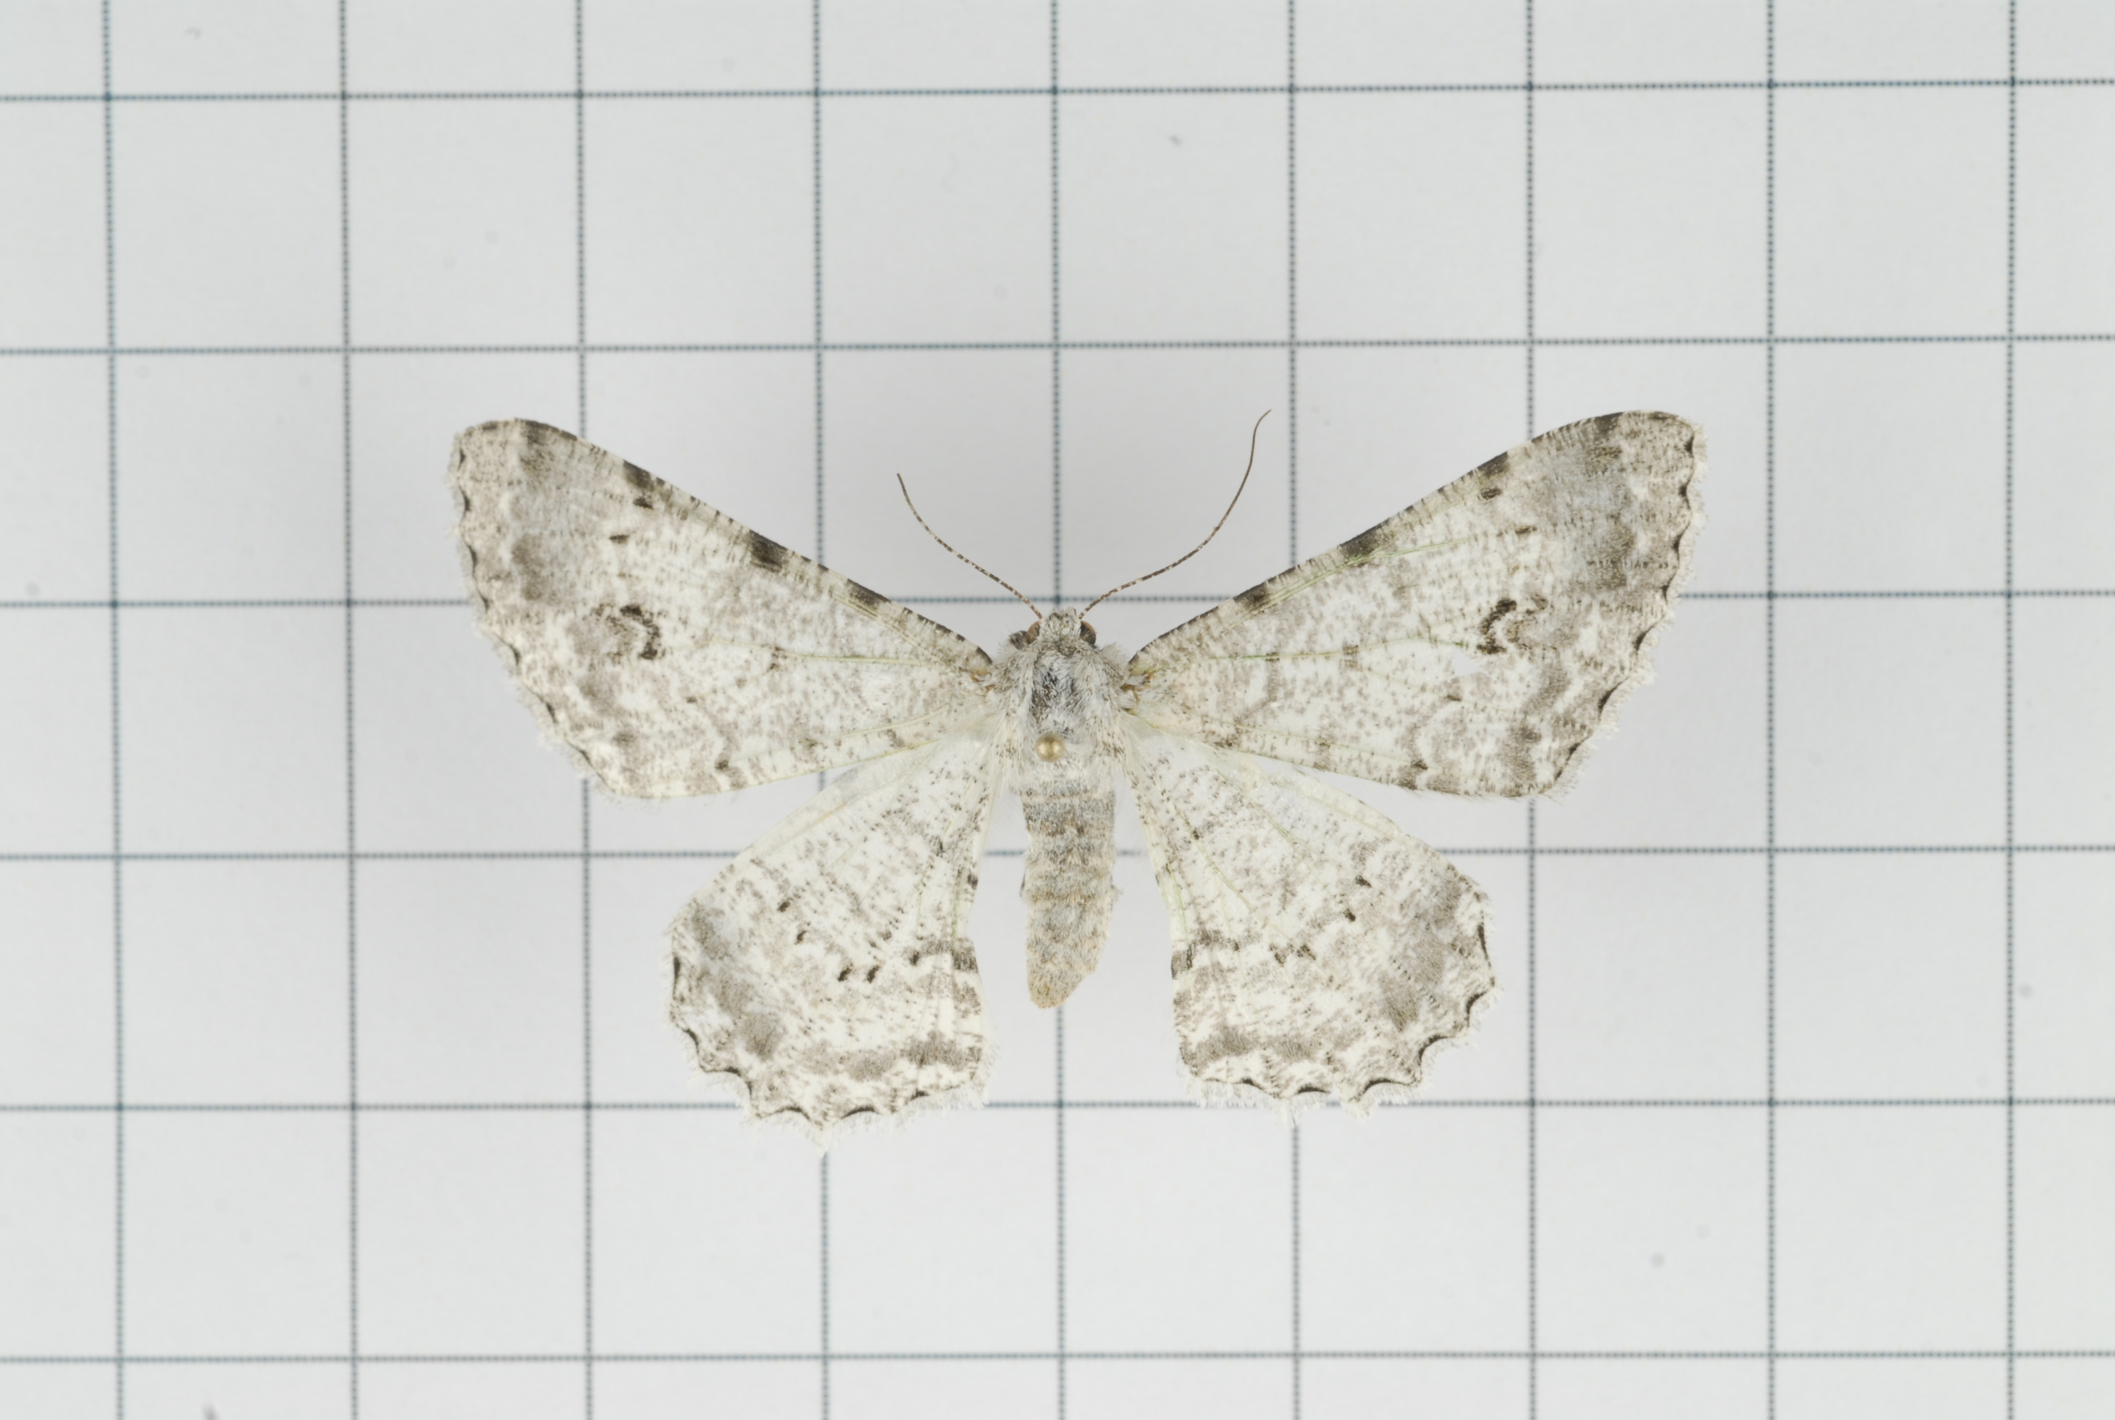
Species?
Lassaba parvalbidaria parvalbidaria
